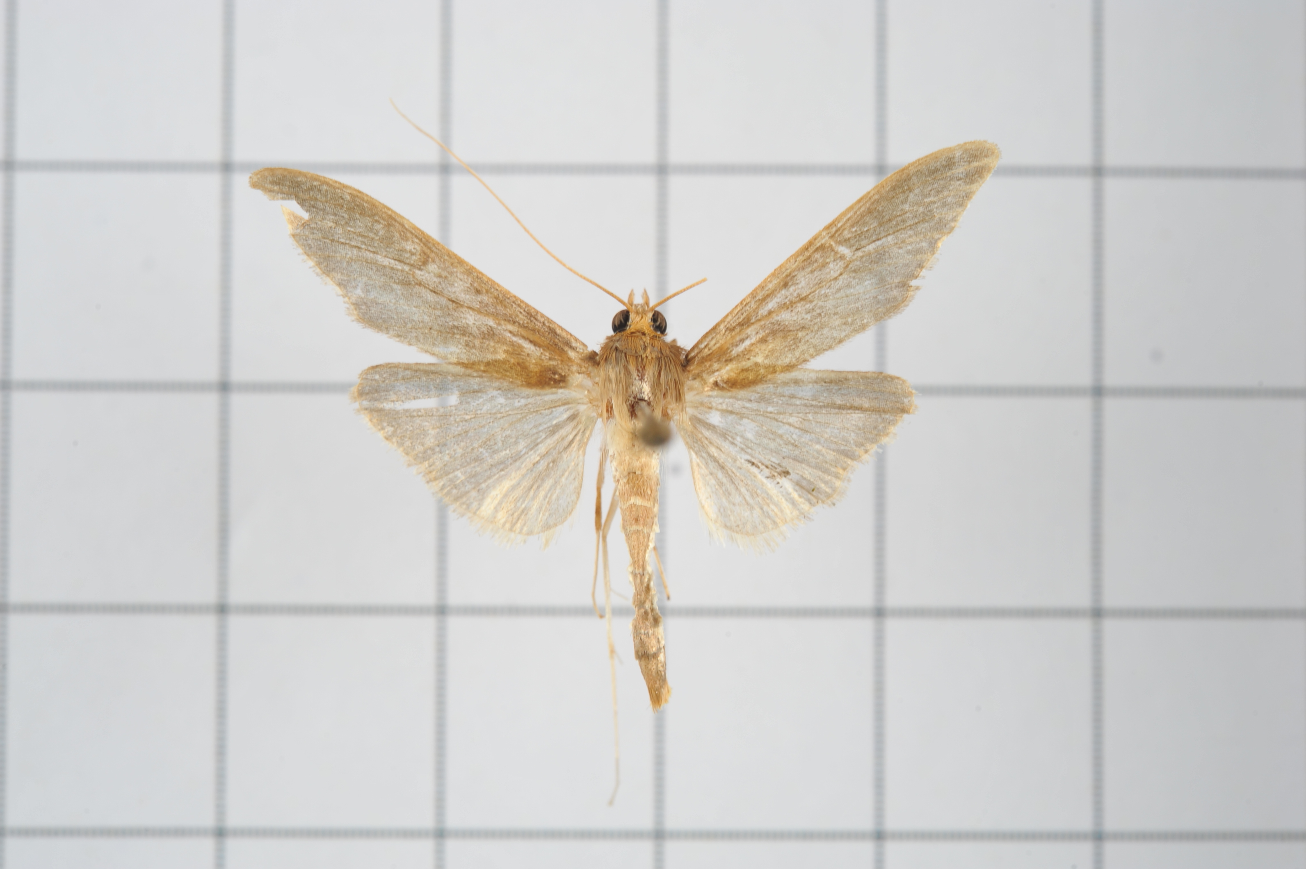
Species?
Circobotys aurealis
